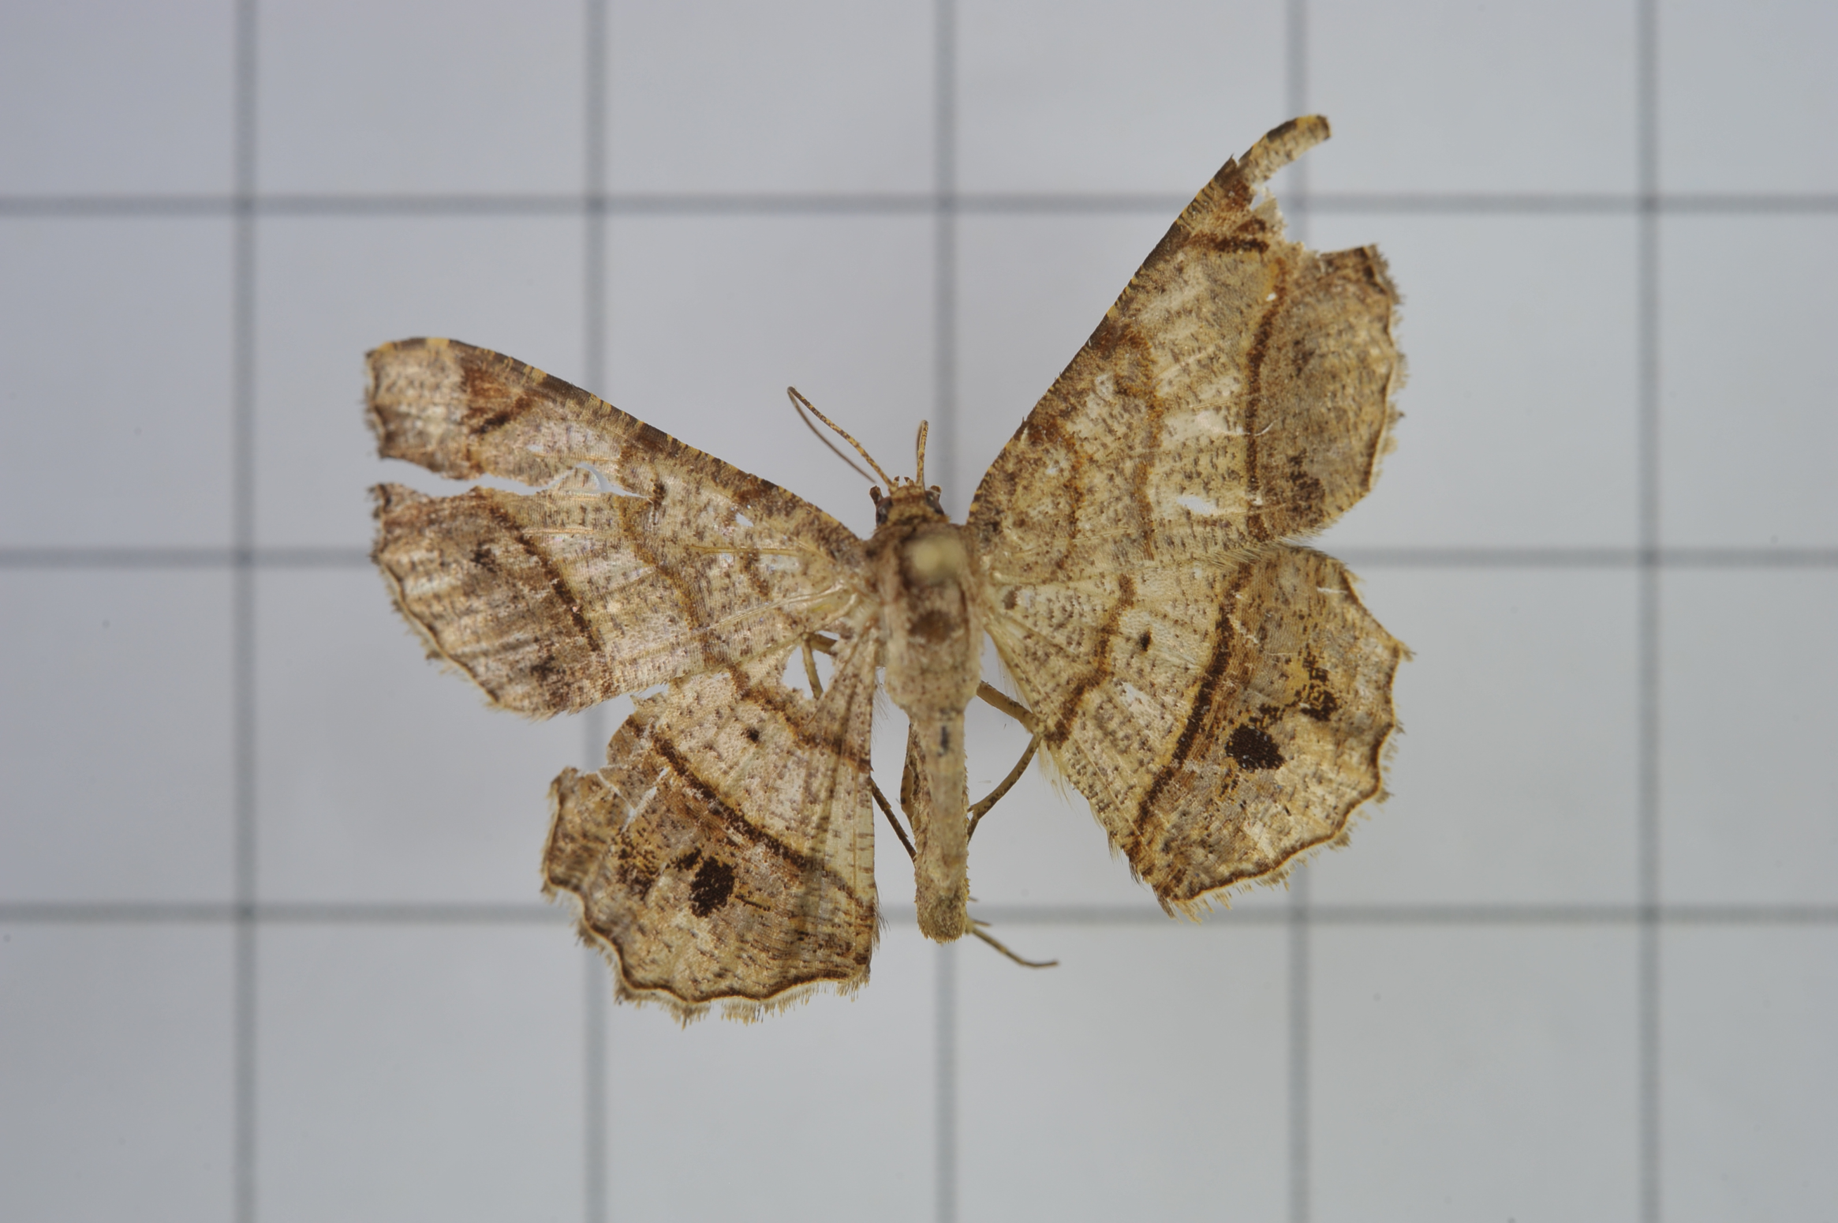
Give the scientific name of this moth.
Chiasmia intermediaria
